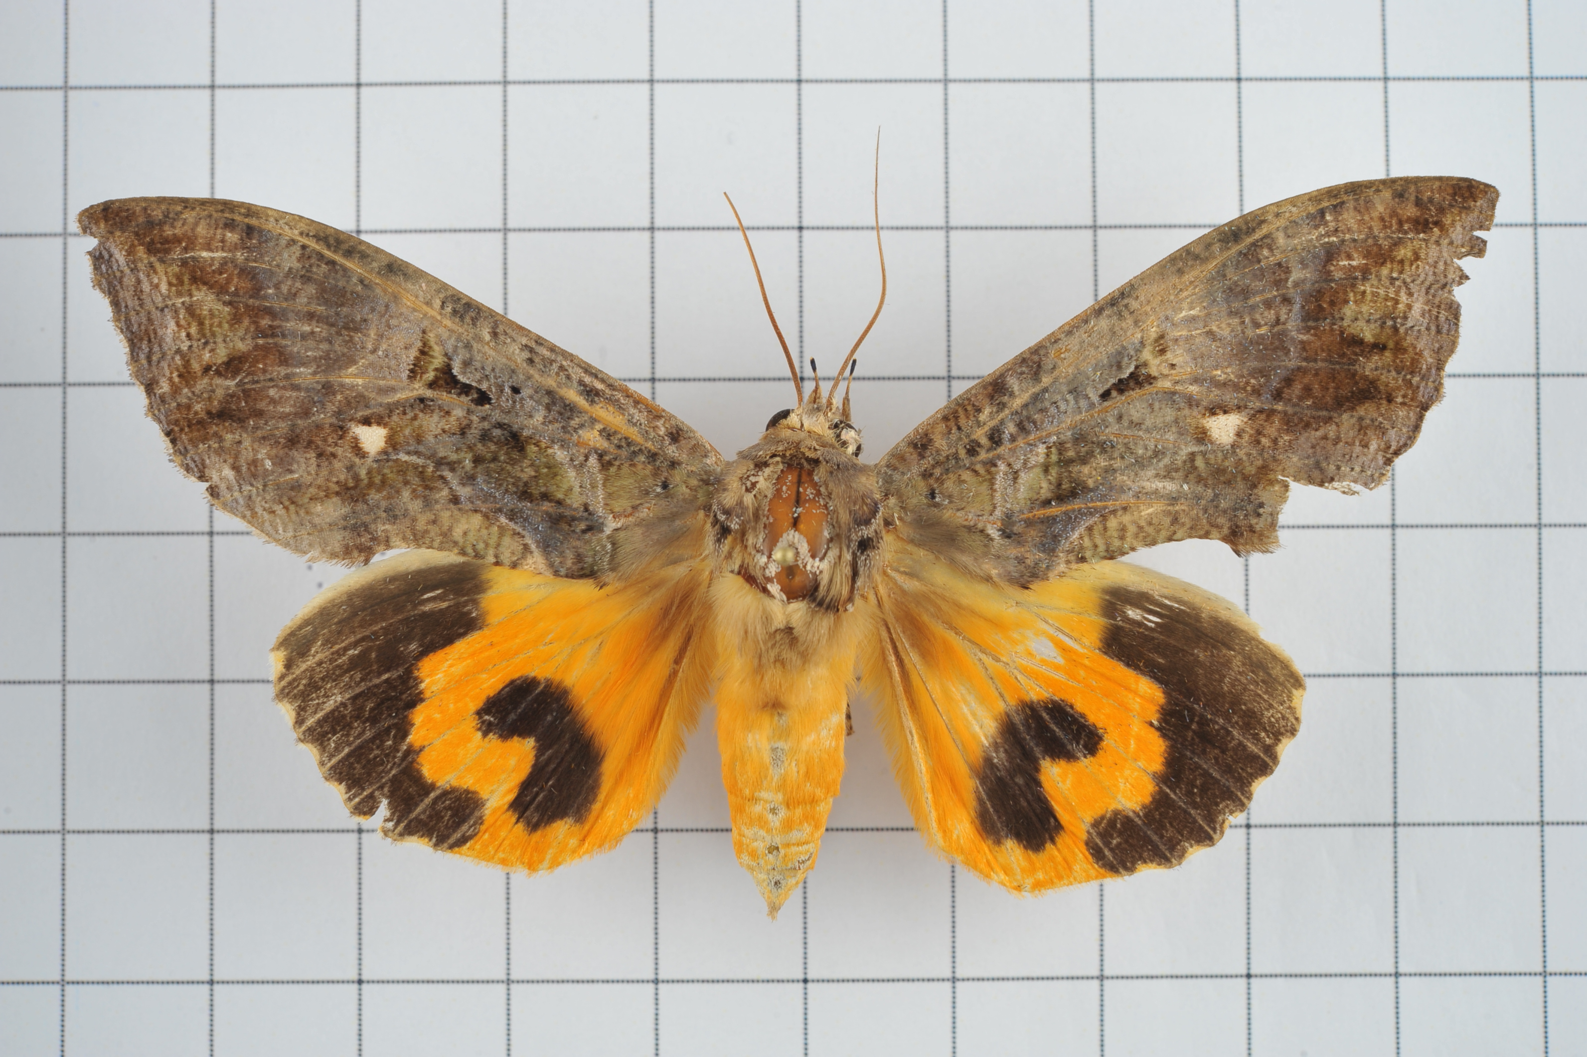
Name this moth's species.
Eudocima phalonia
